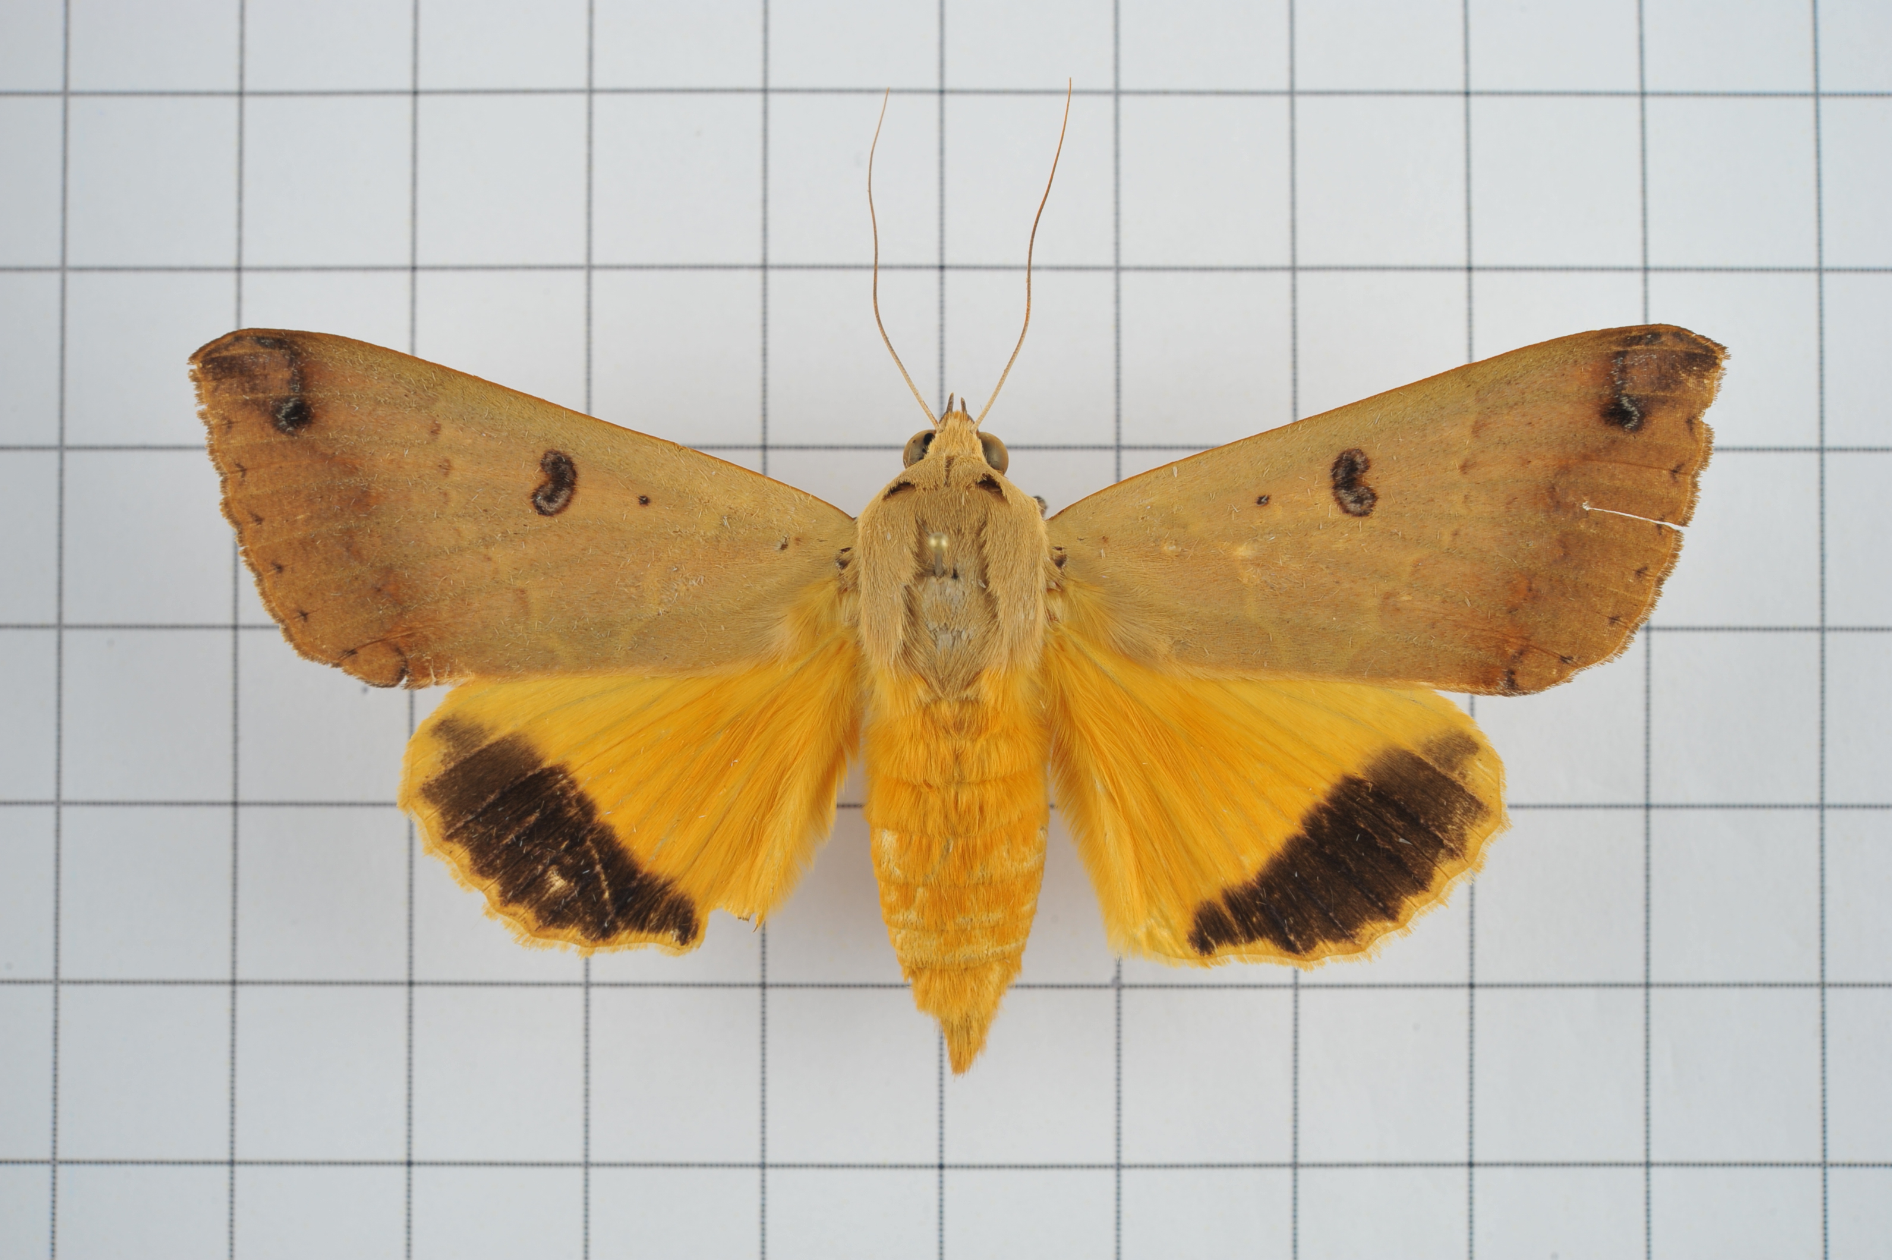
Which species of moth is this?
Ophiusa disjungens indiscriminata
